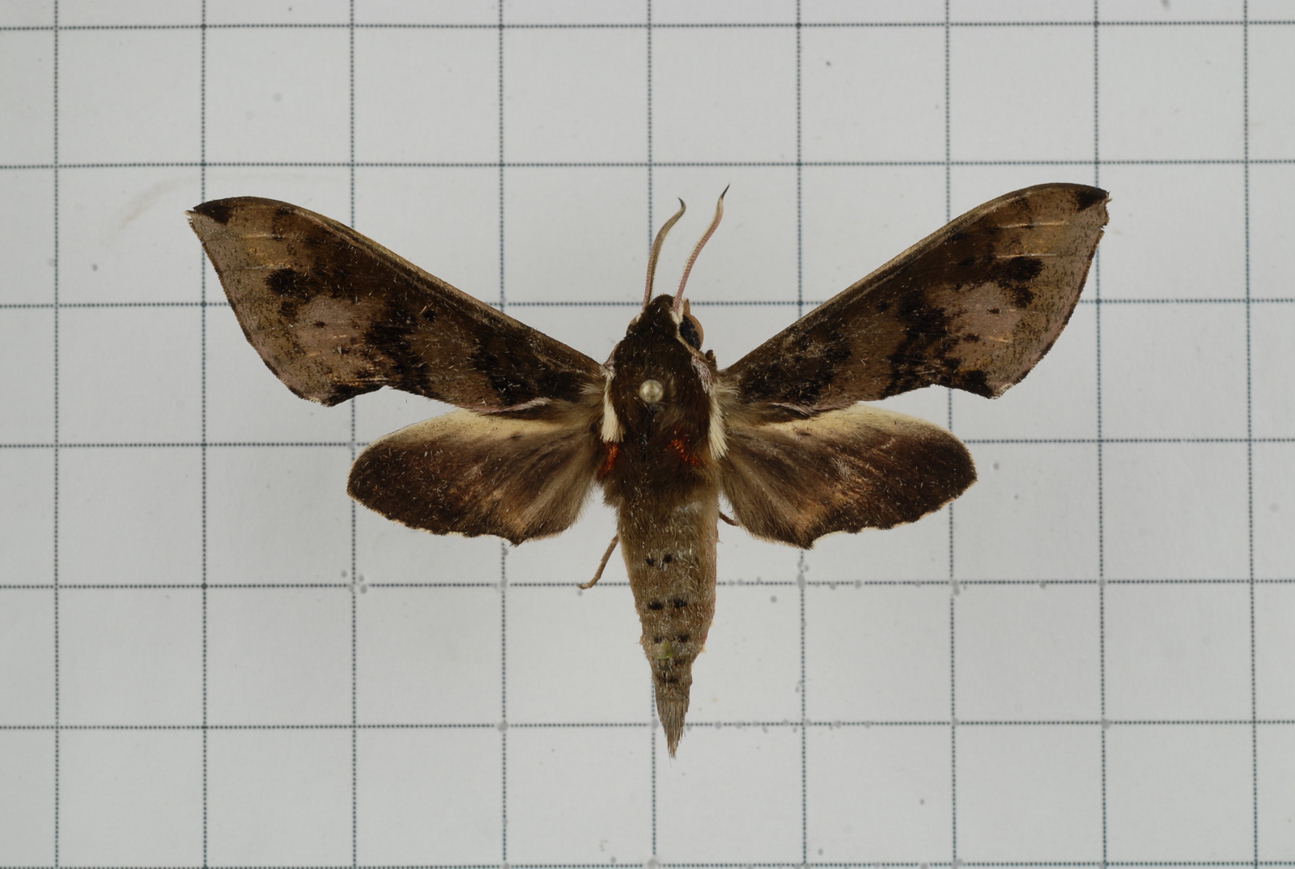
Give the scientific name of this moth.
Rhagastis binoculata
